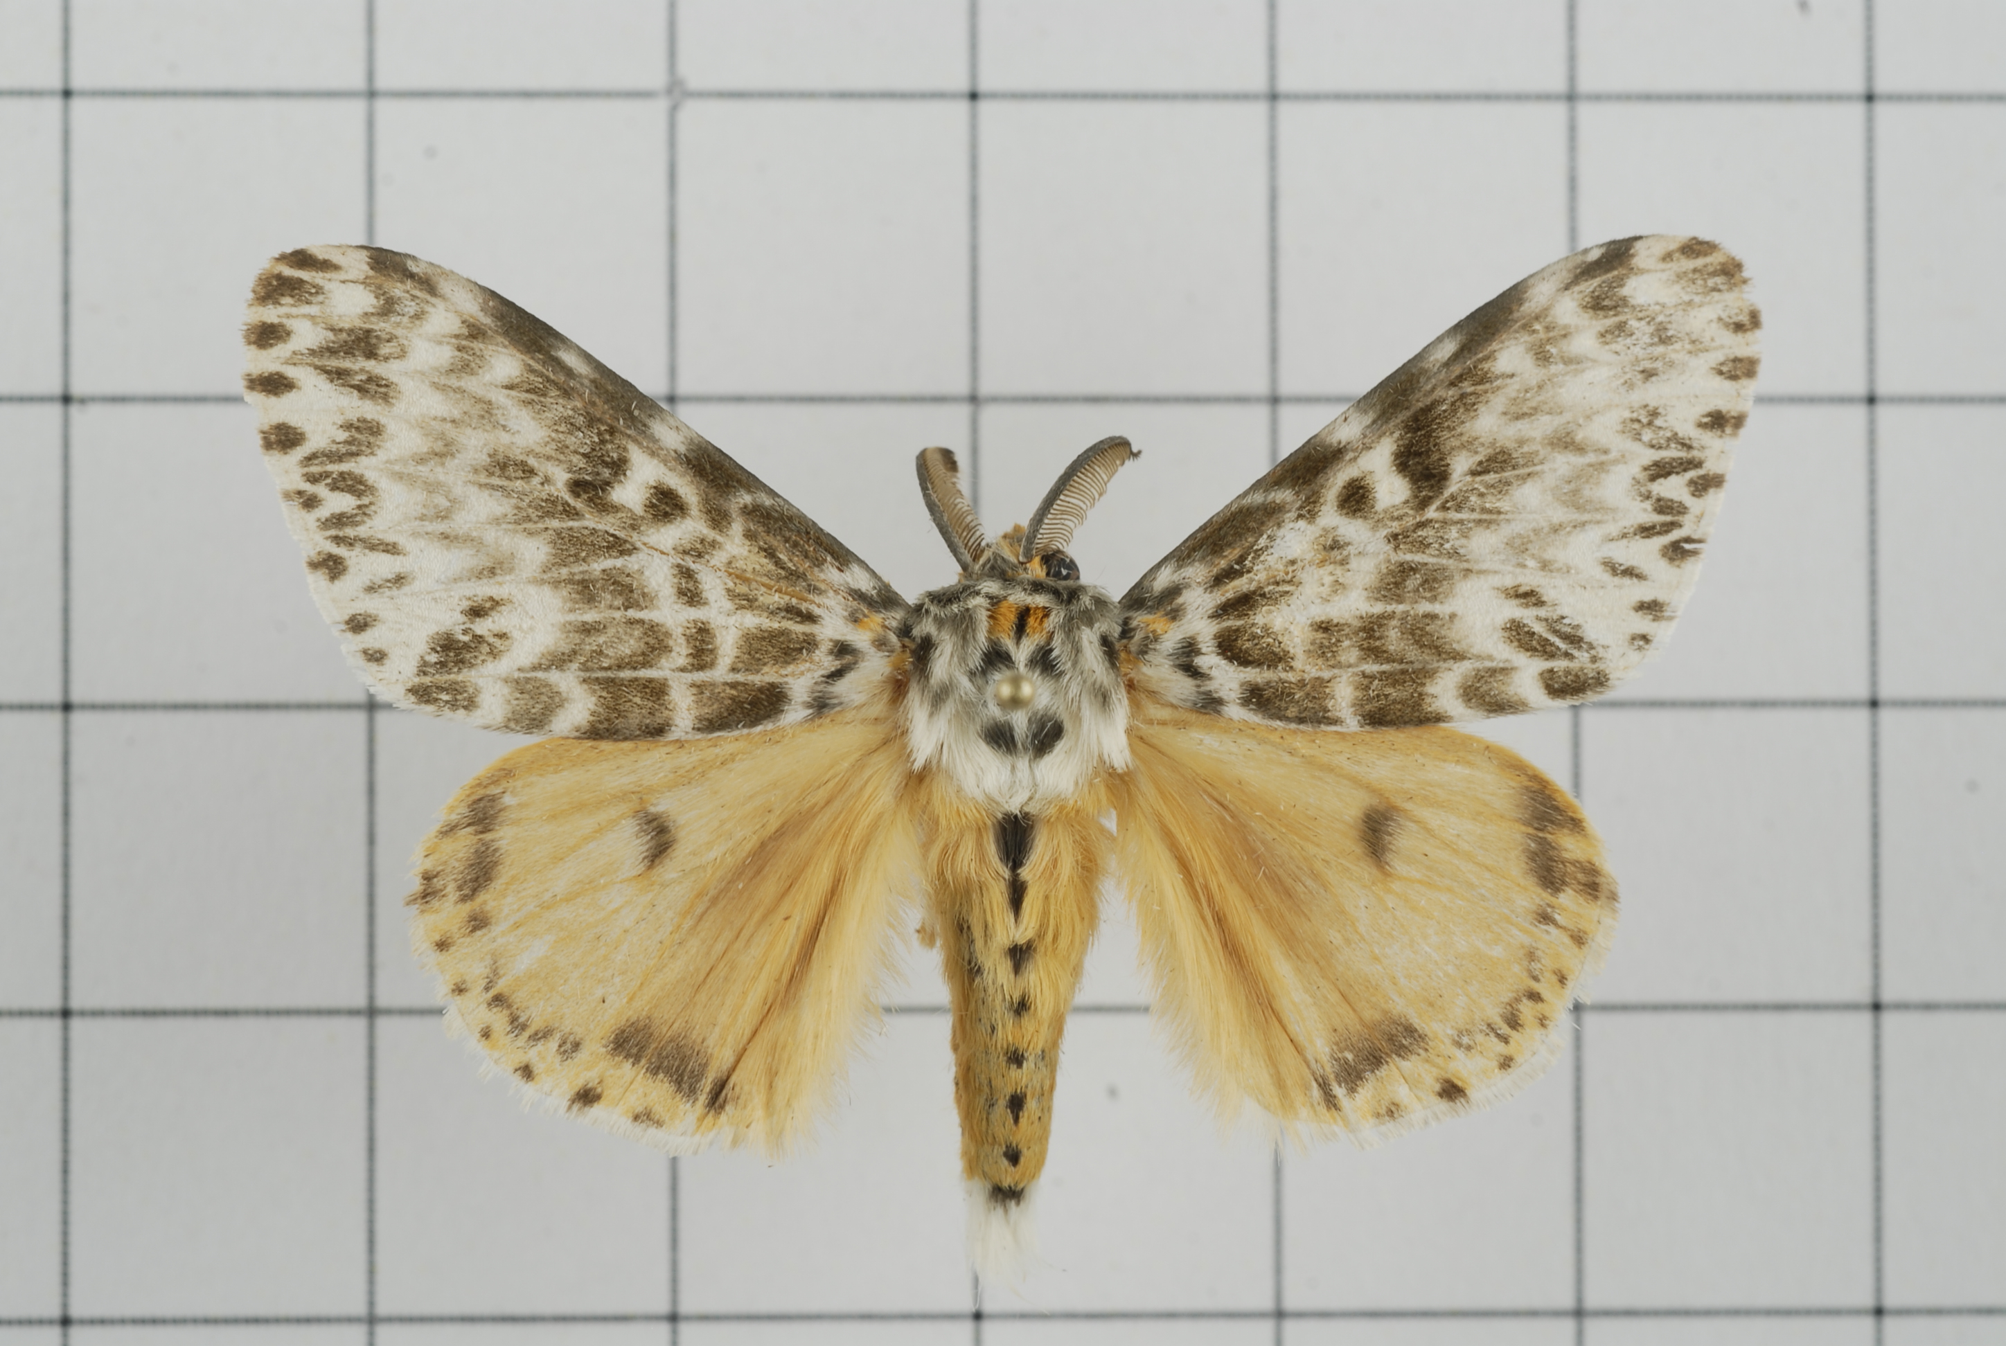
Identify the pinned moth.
Lymantria mathura subpallida
